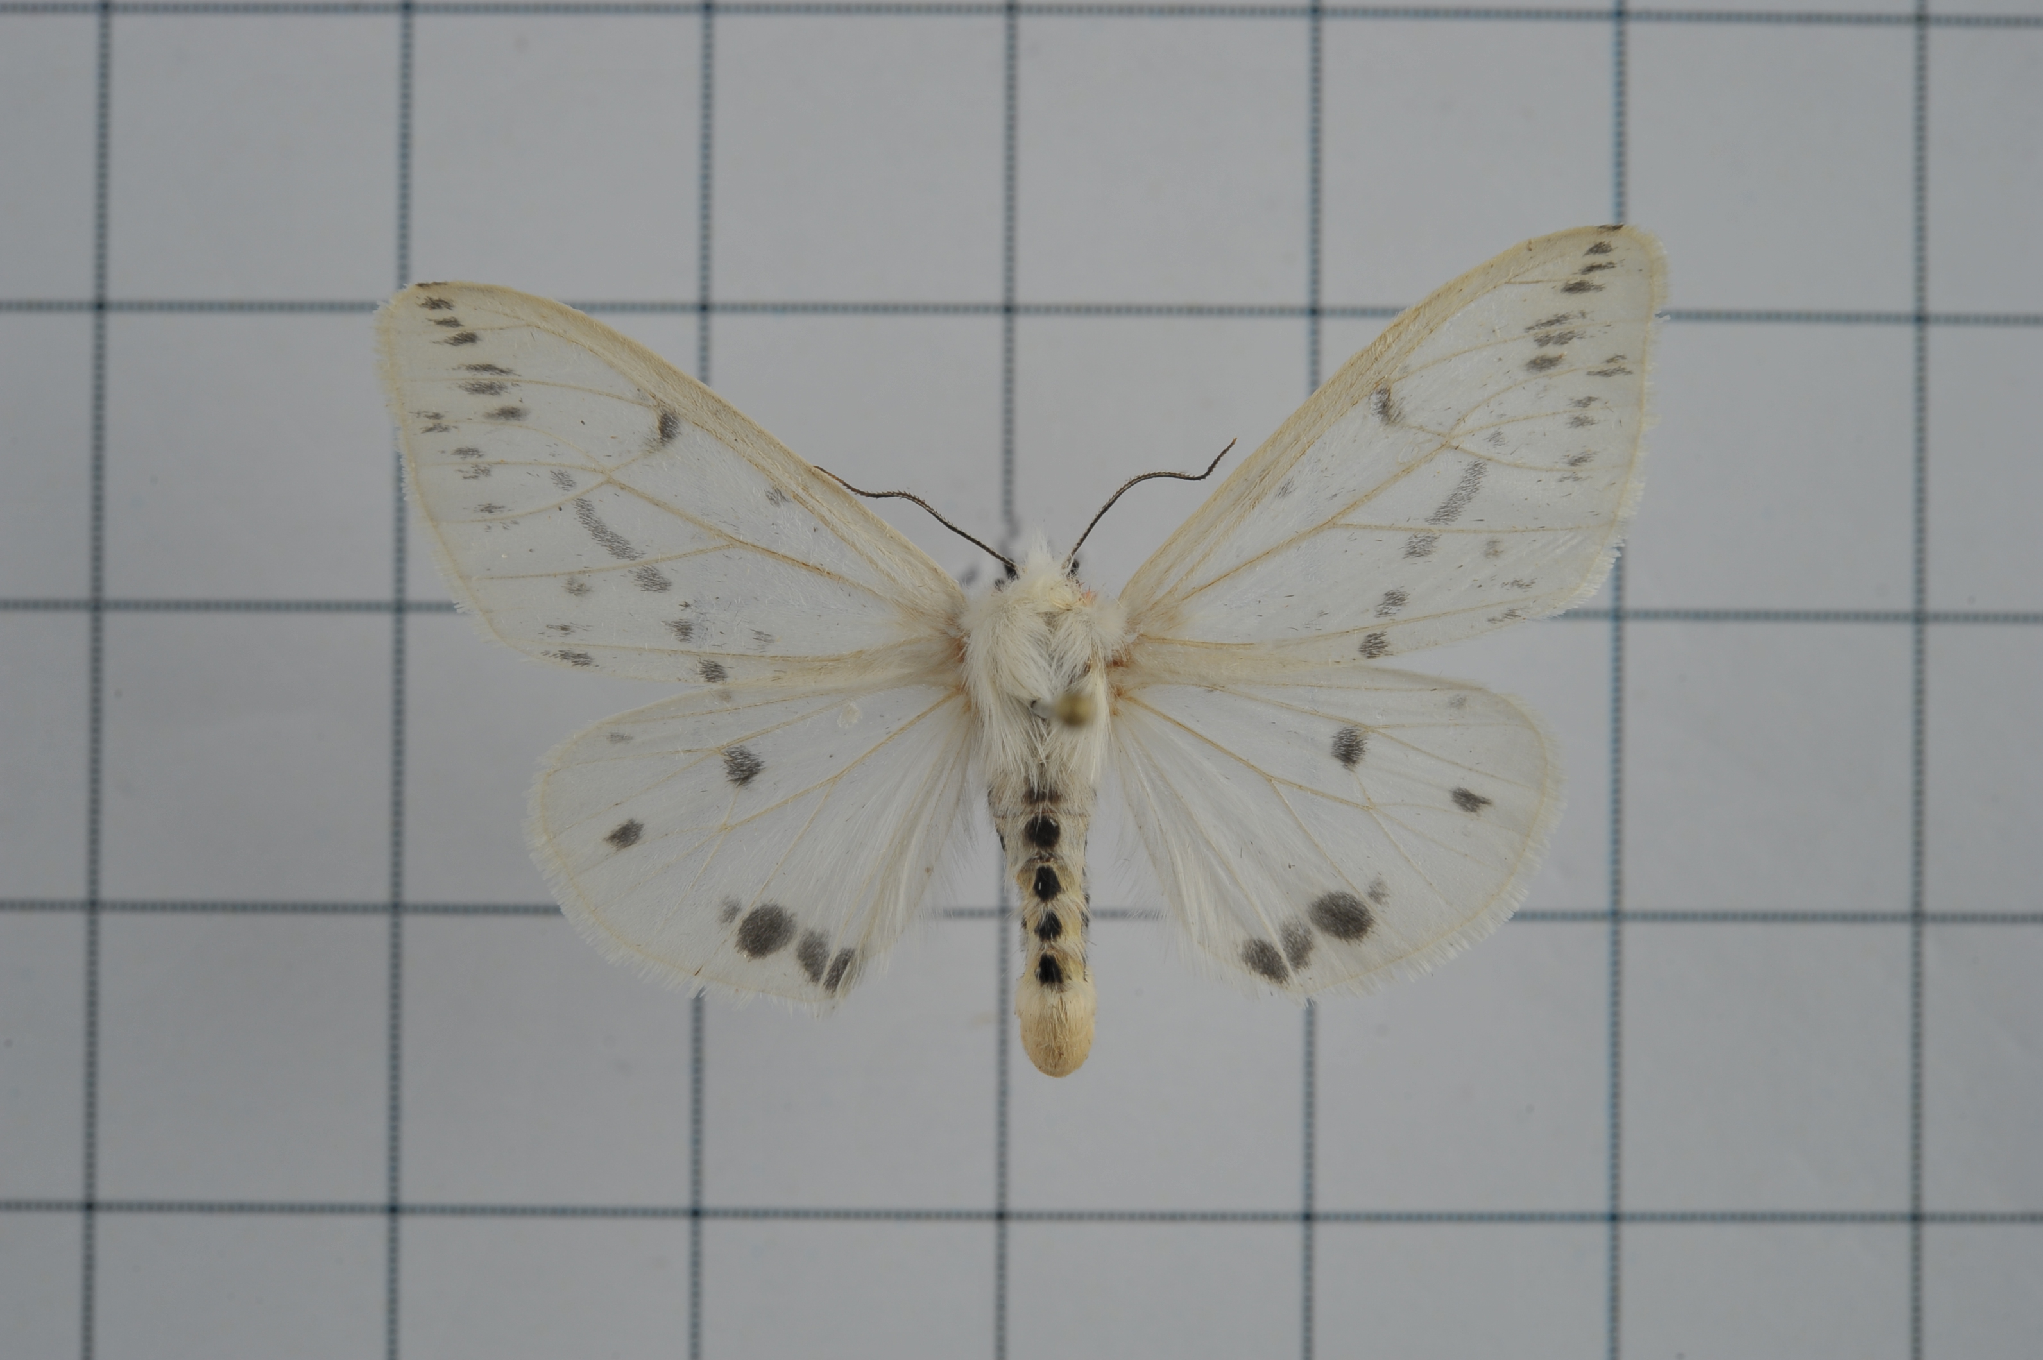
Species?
Lemyra fallaciosa
